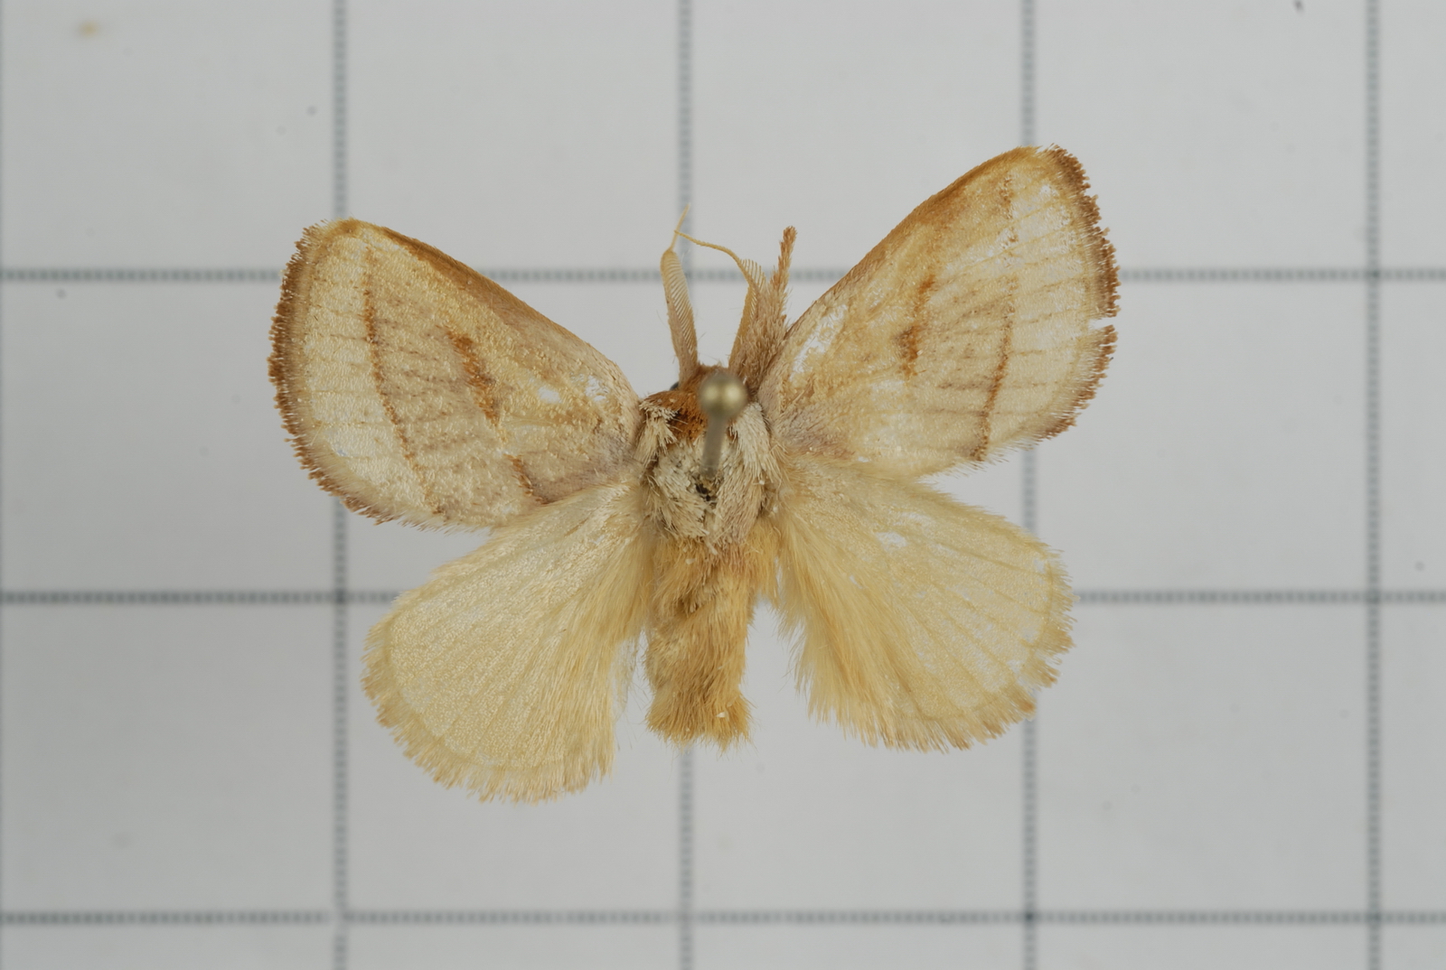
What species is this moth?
Cania heppneri
